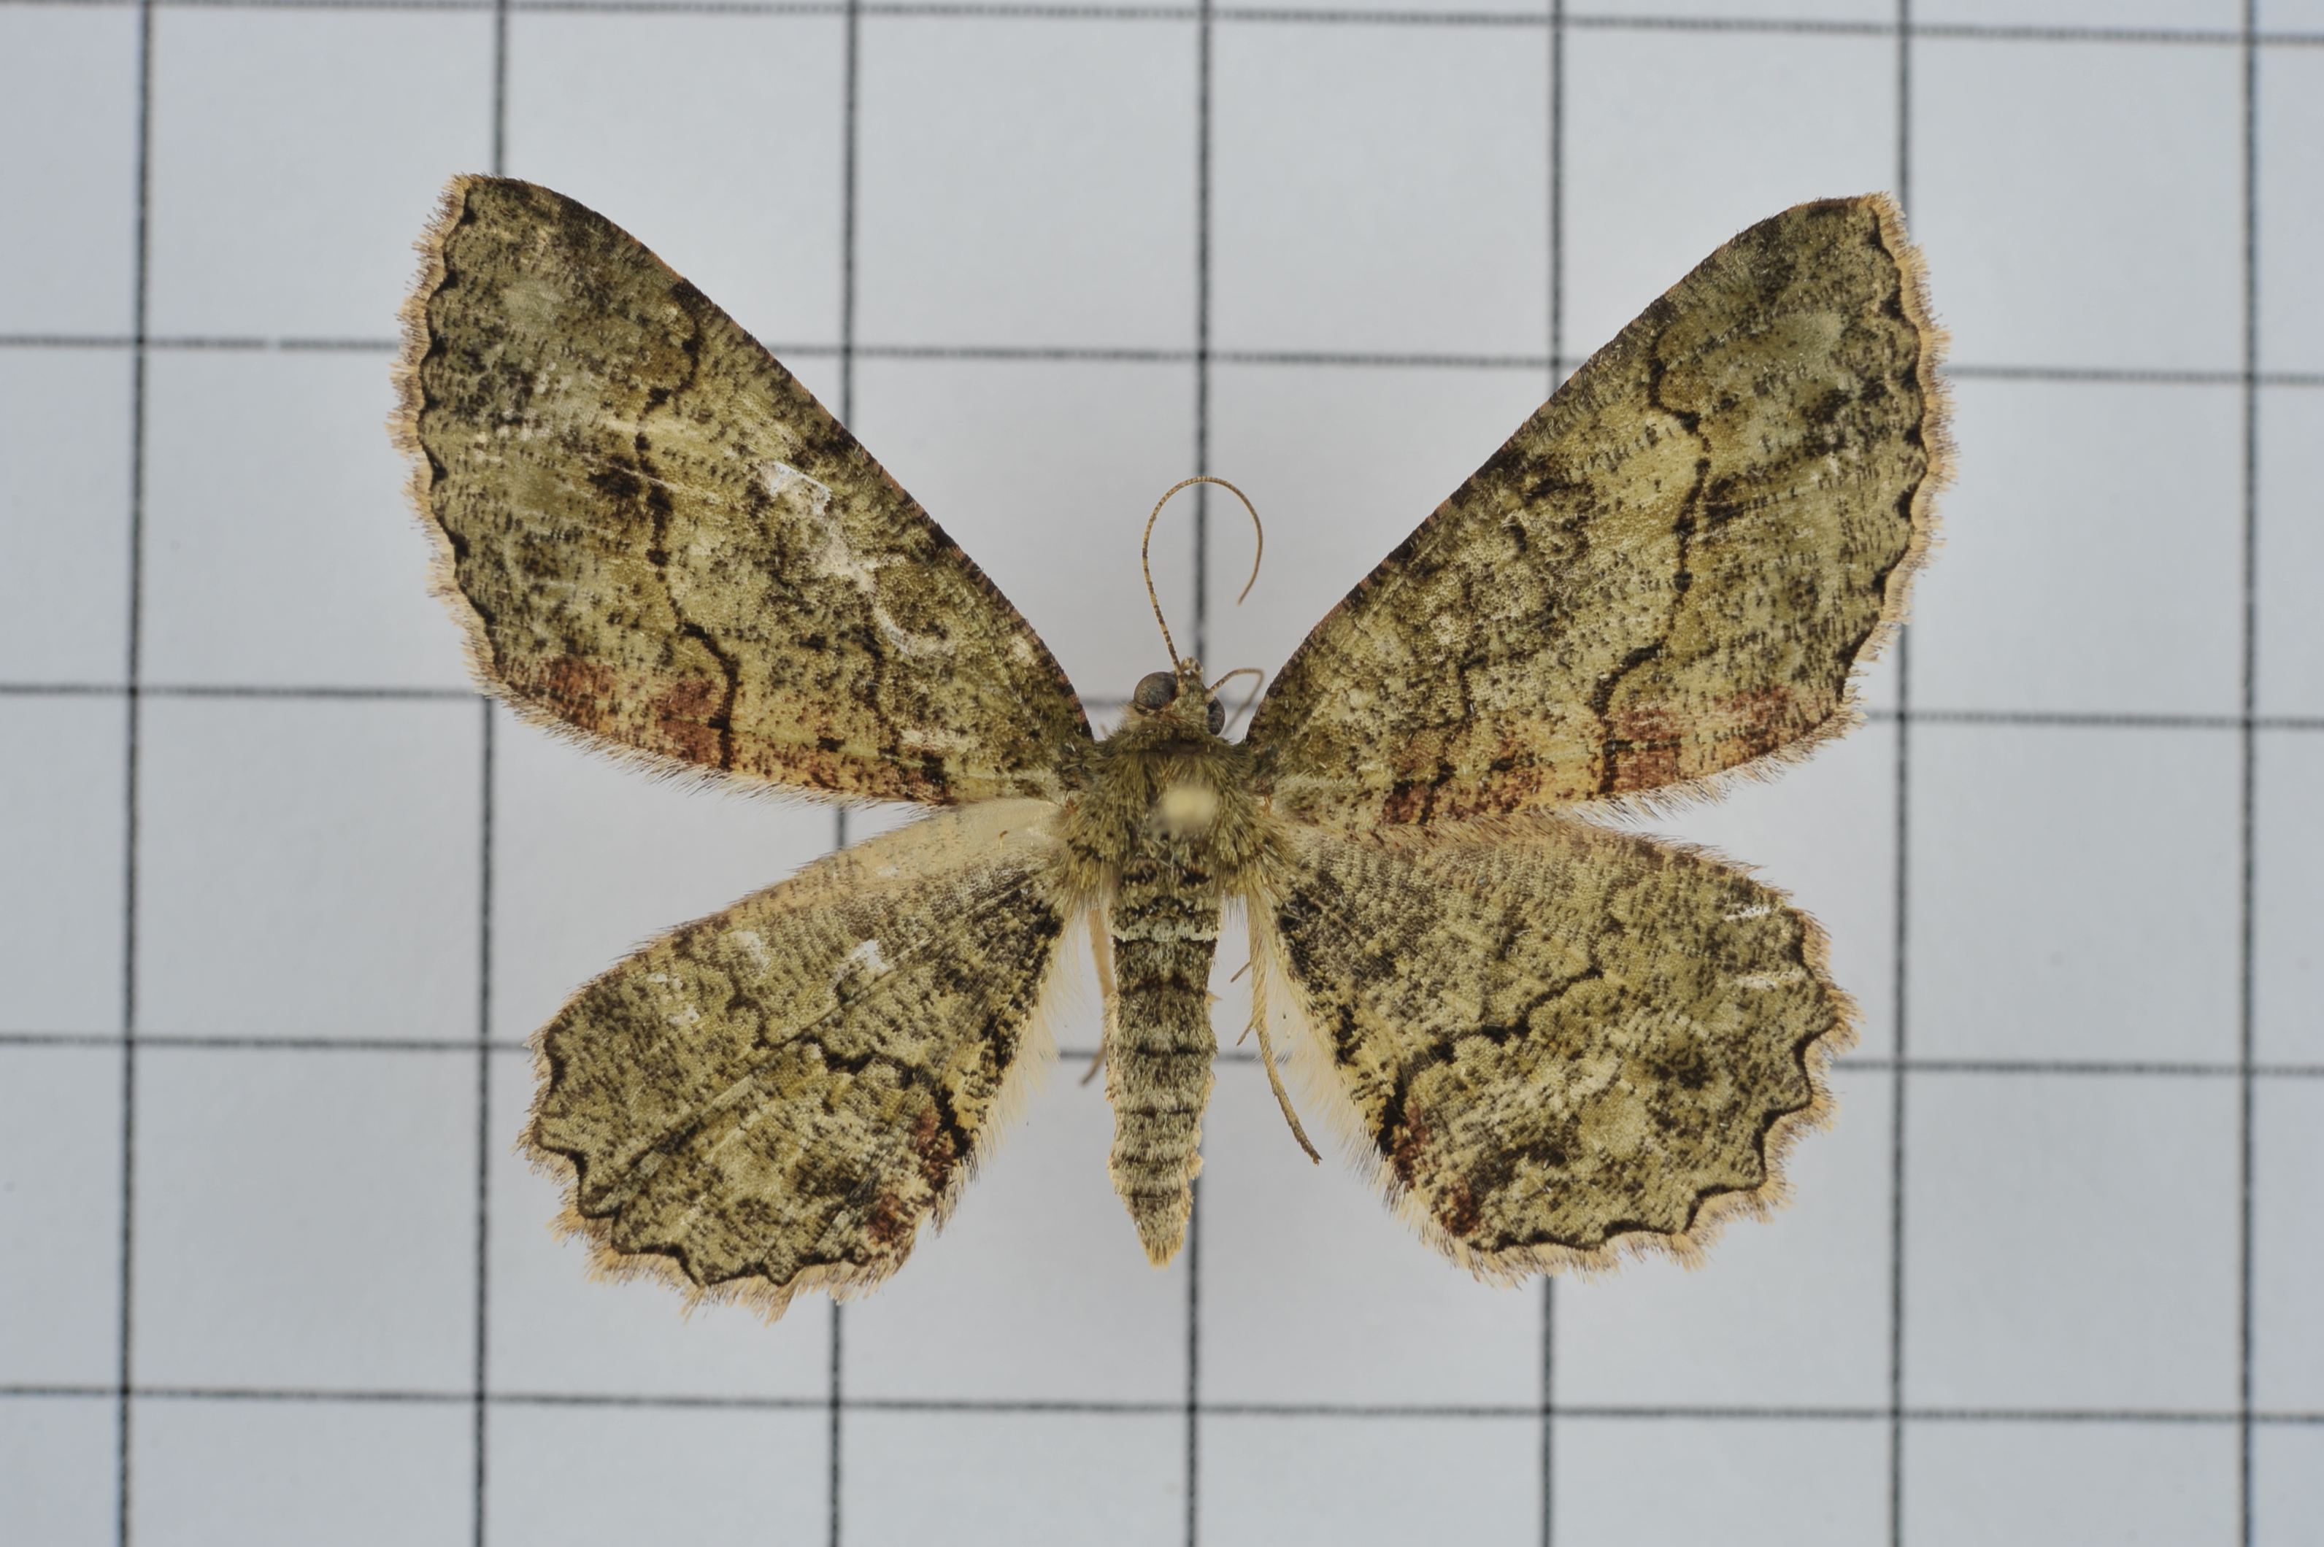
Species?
Paradarisa chloauges chloauges
